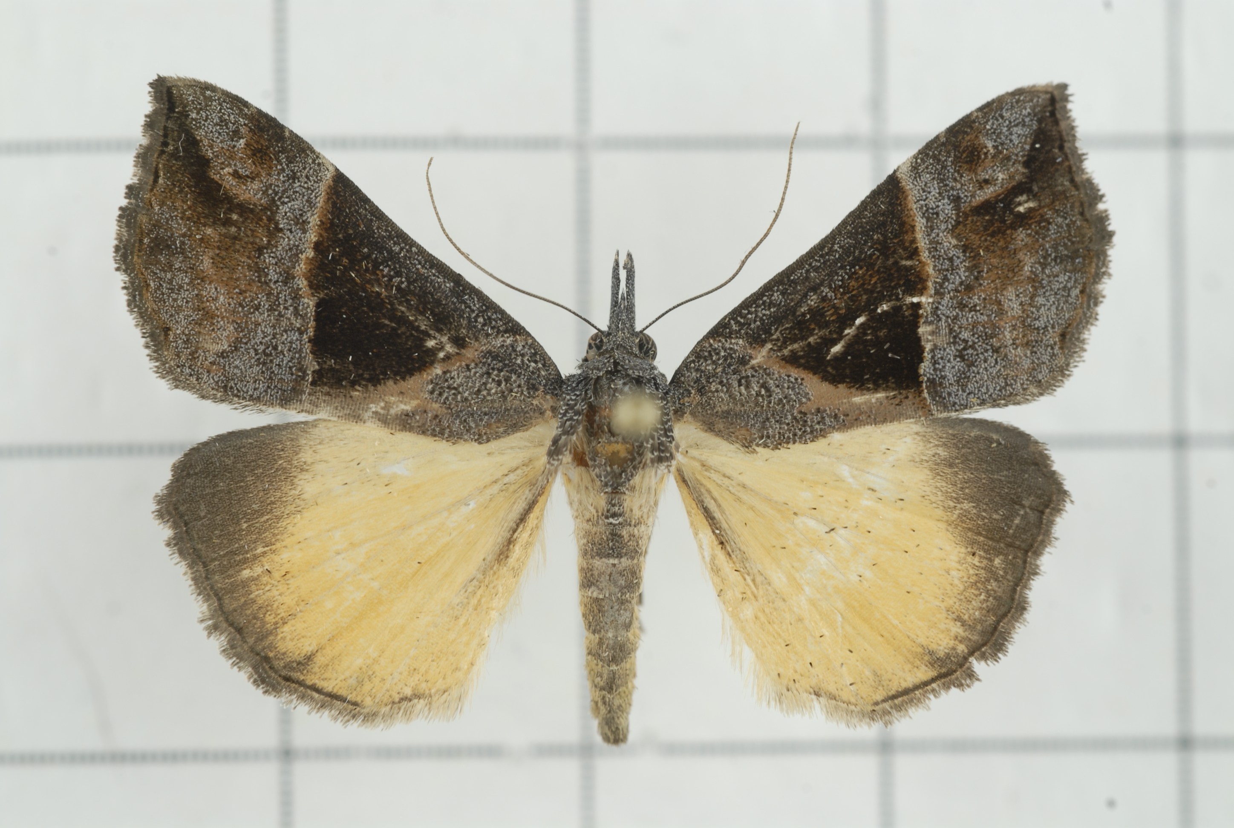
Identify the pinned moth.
Dichromia trigonalis
